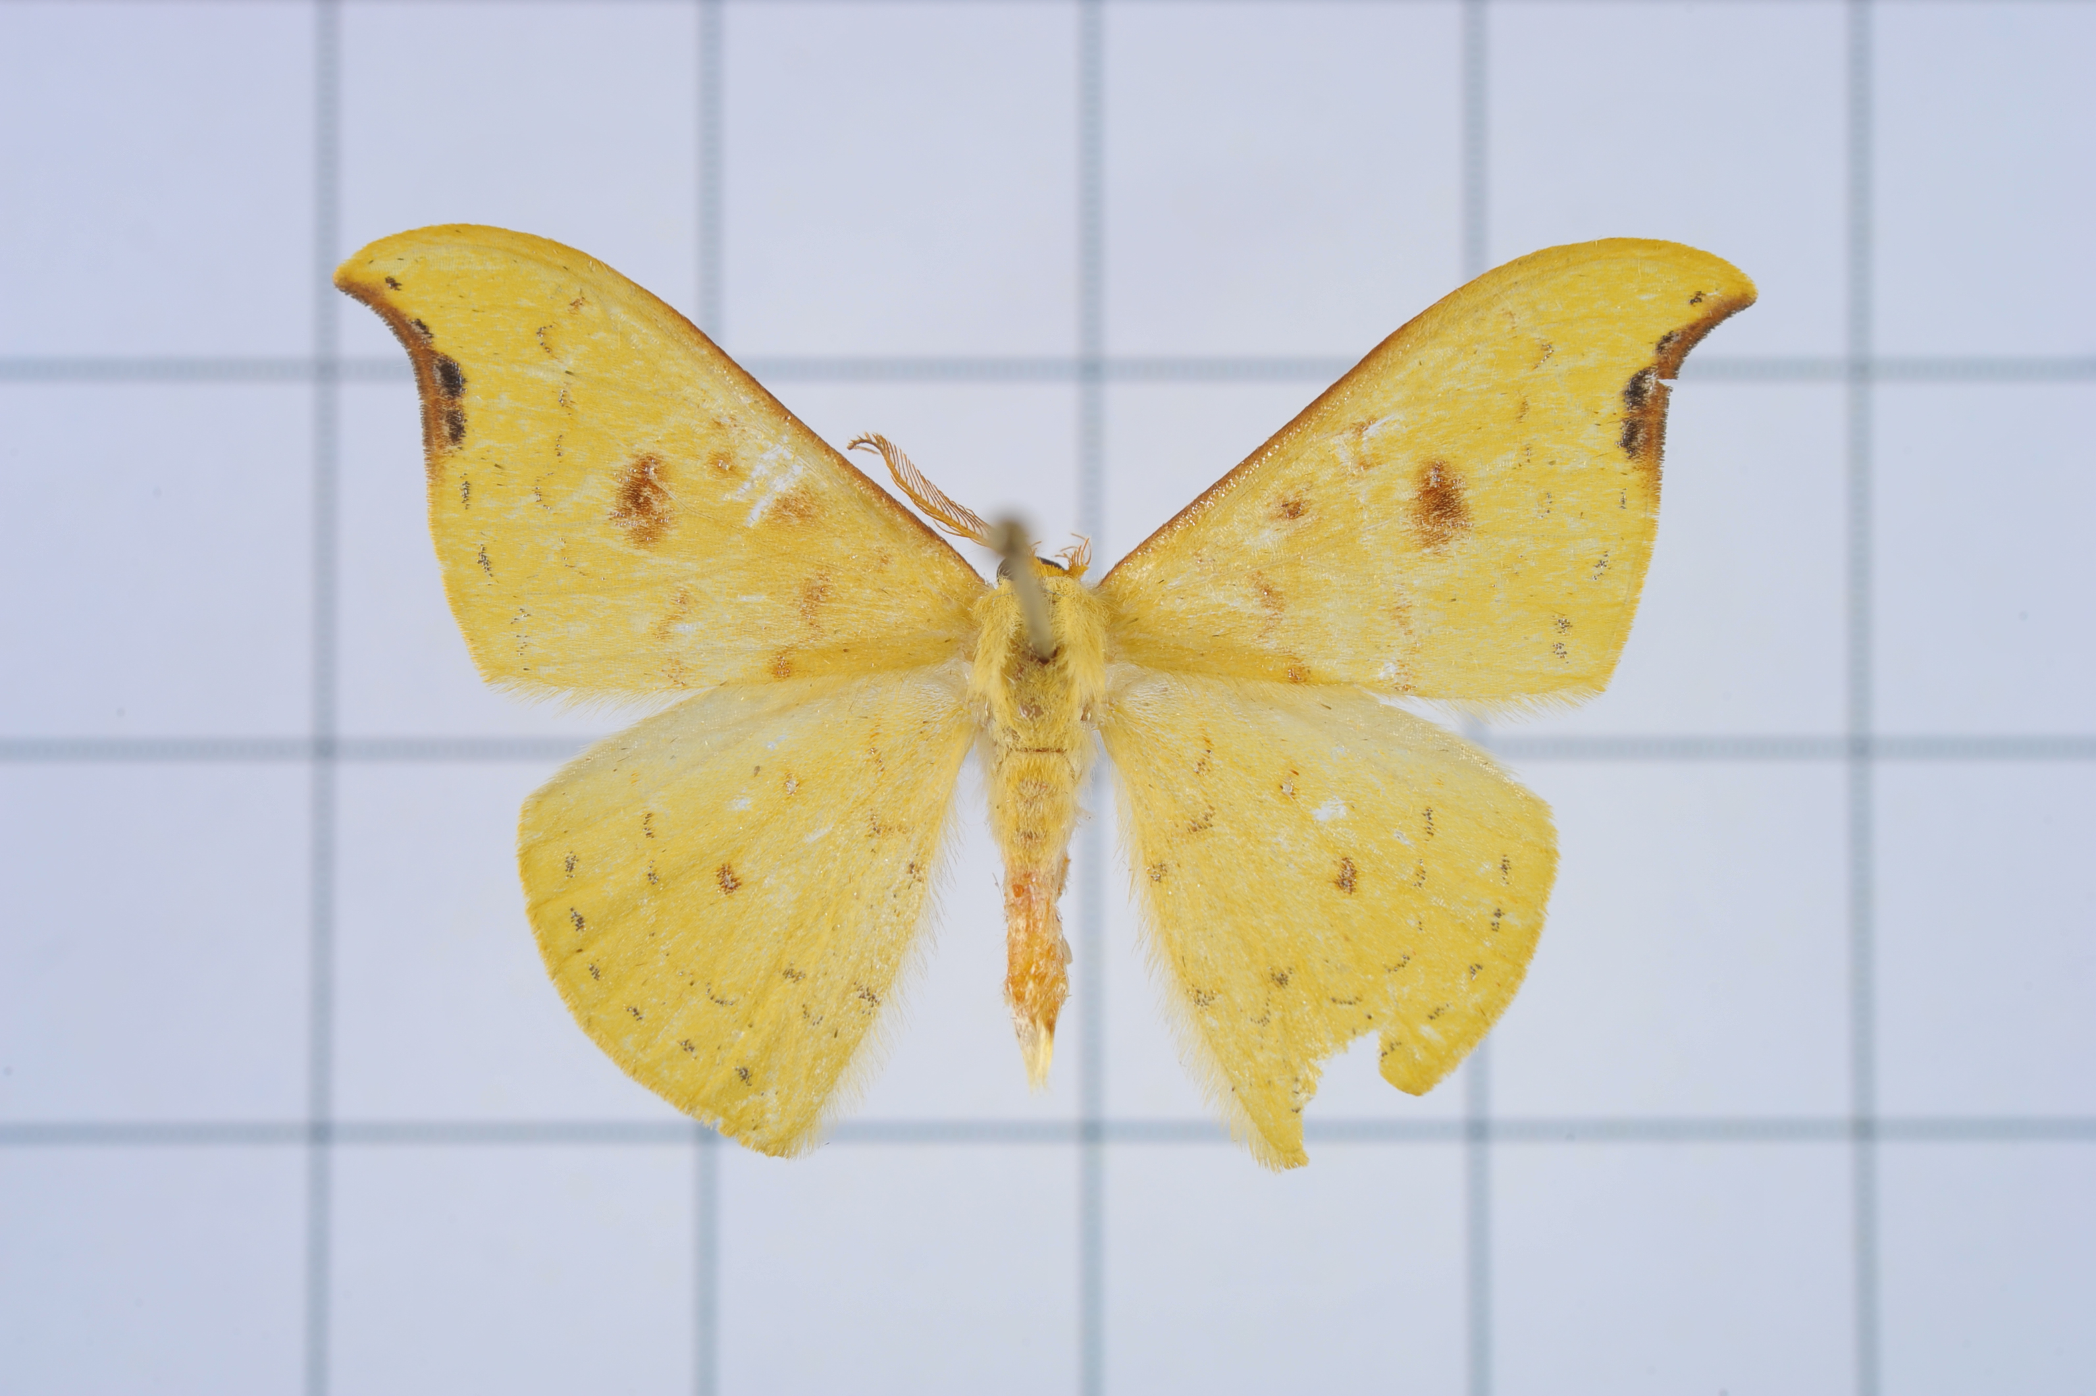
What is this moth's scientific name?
Tridrepana arikana arikana
